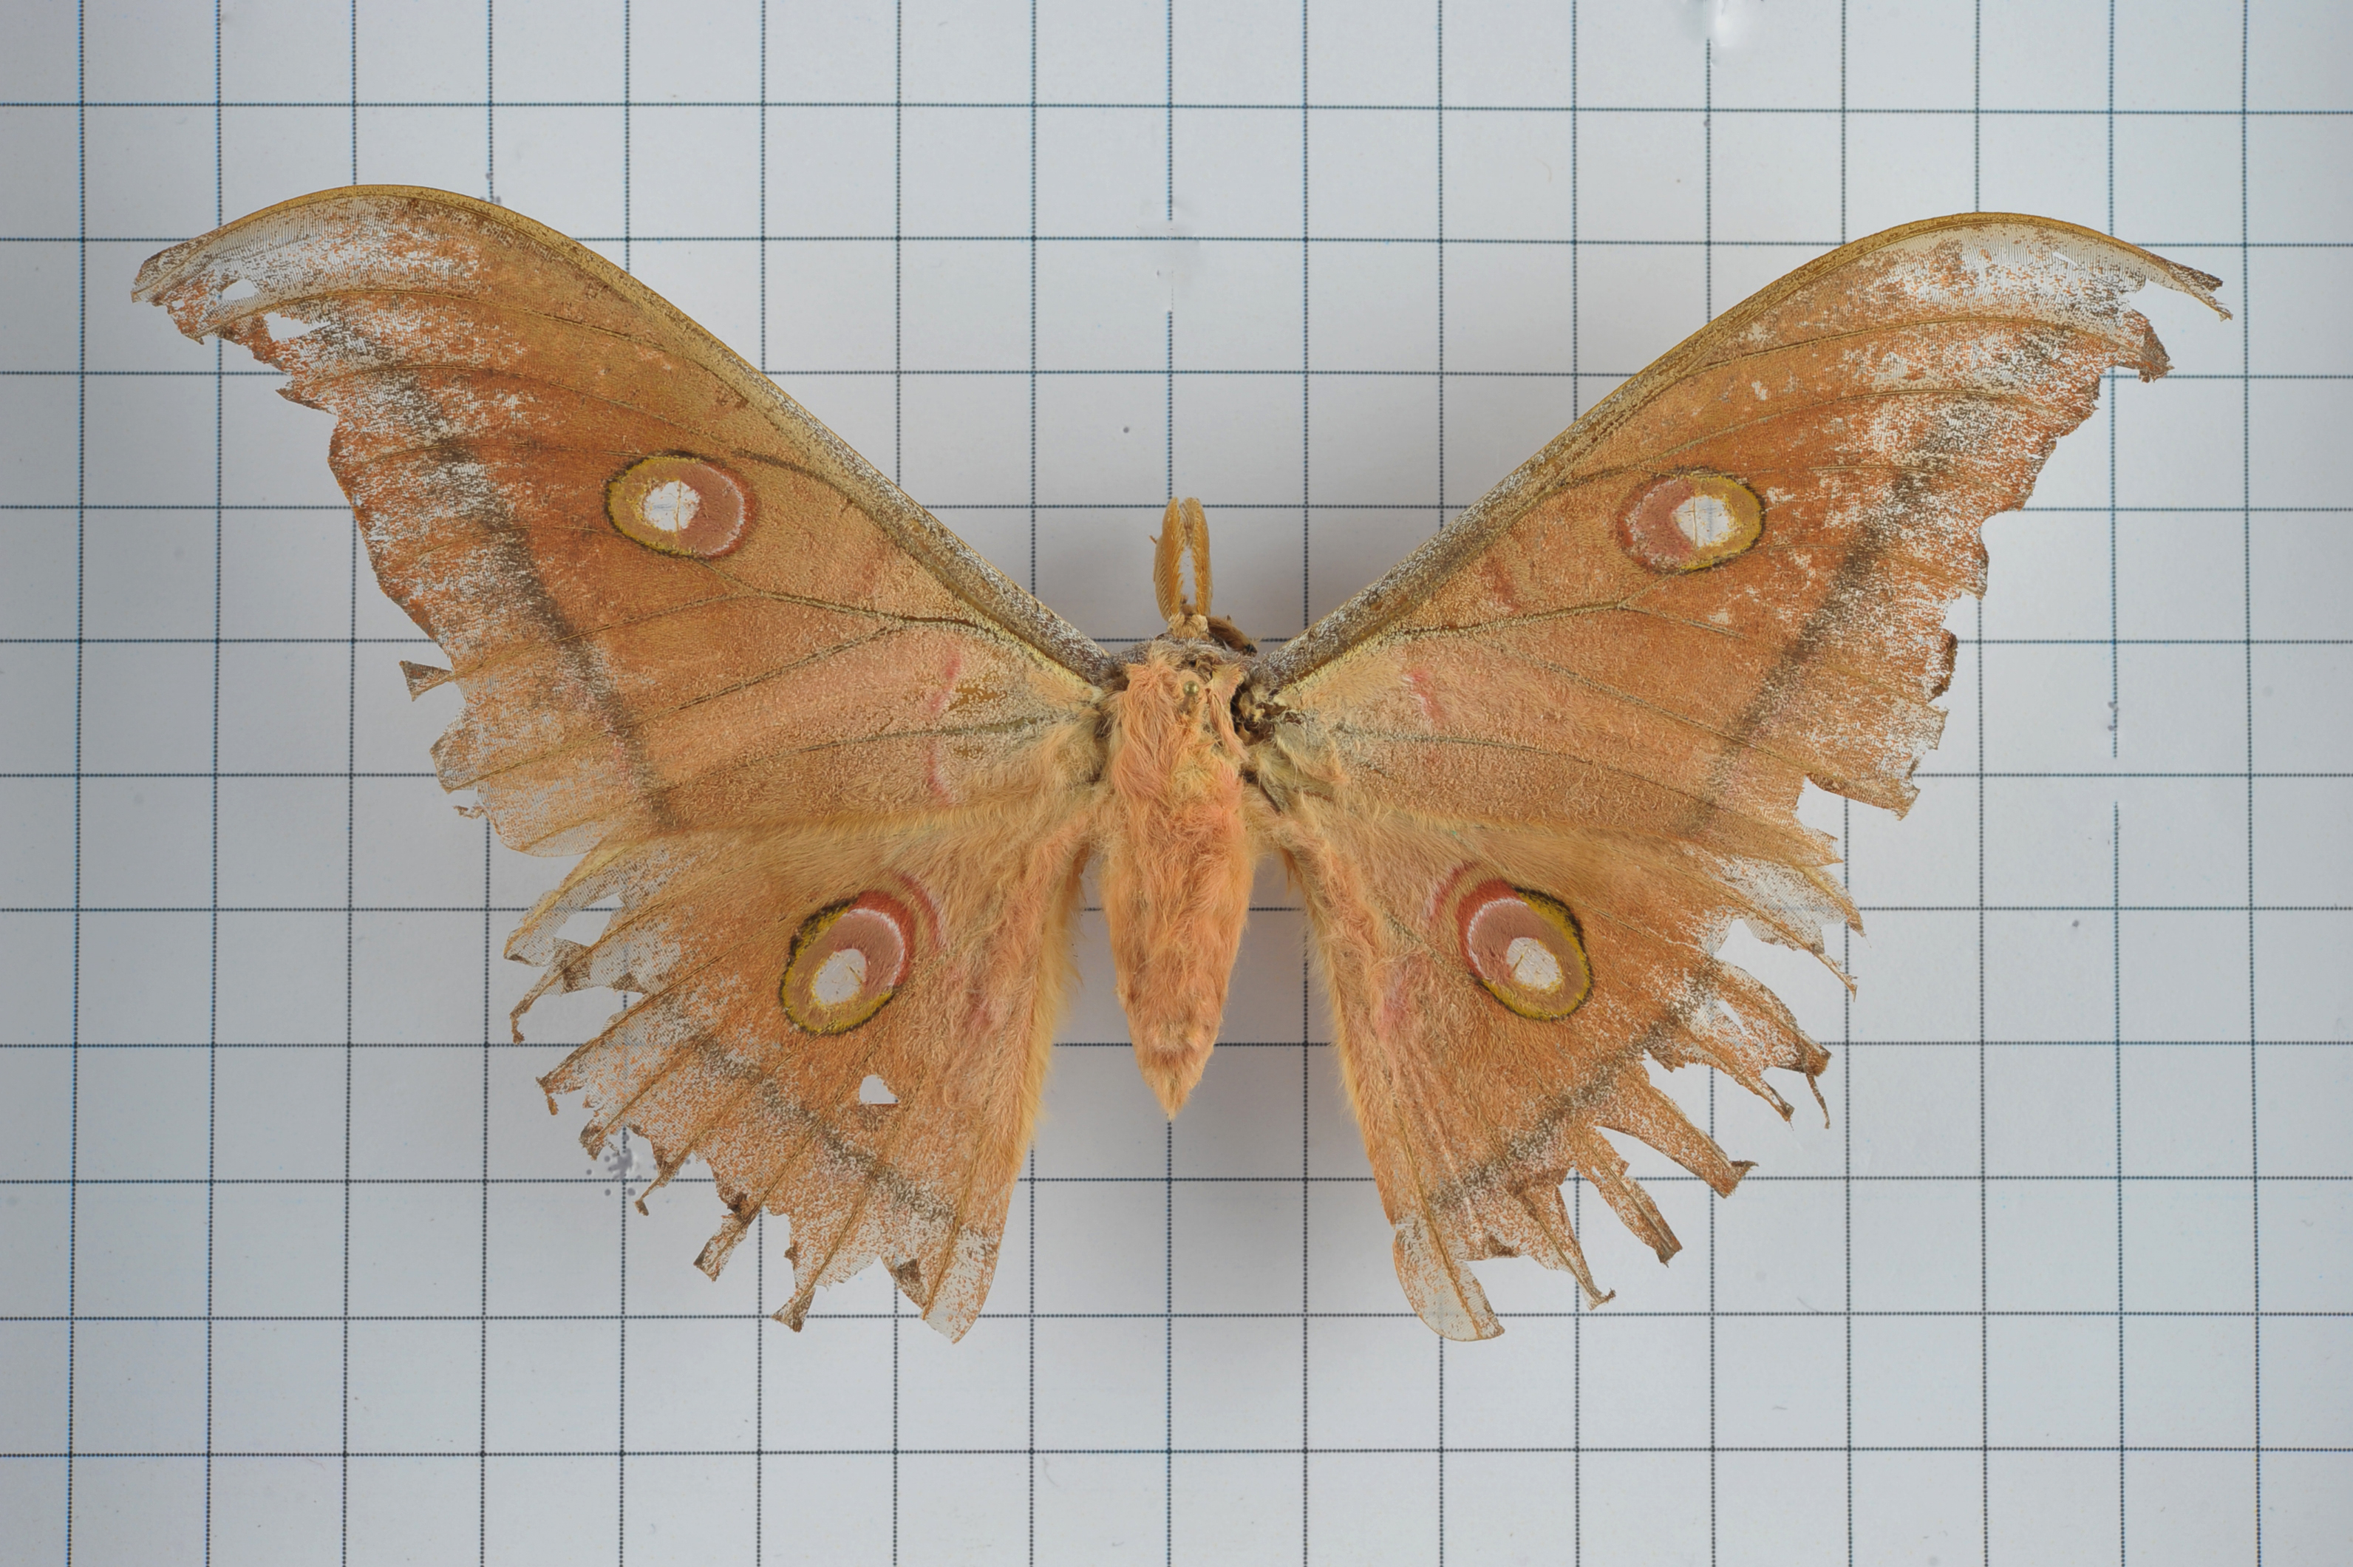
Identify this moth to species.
Antheraea superba
